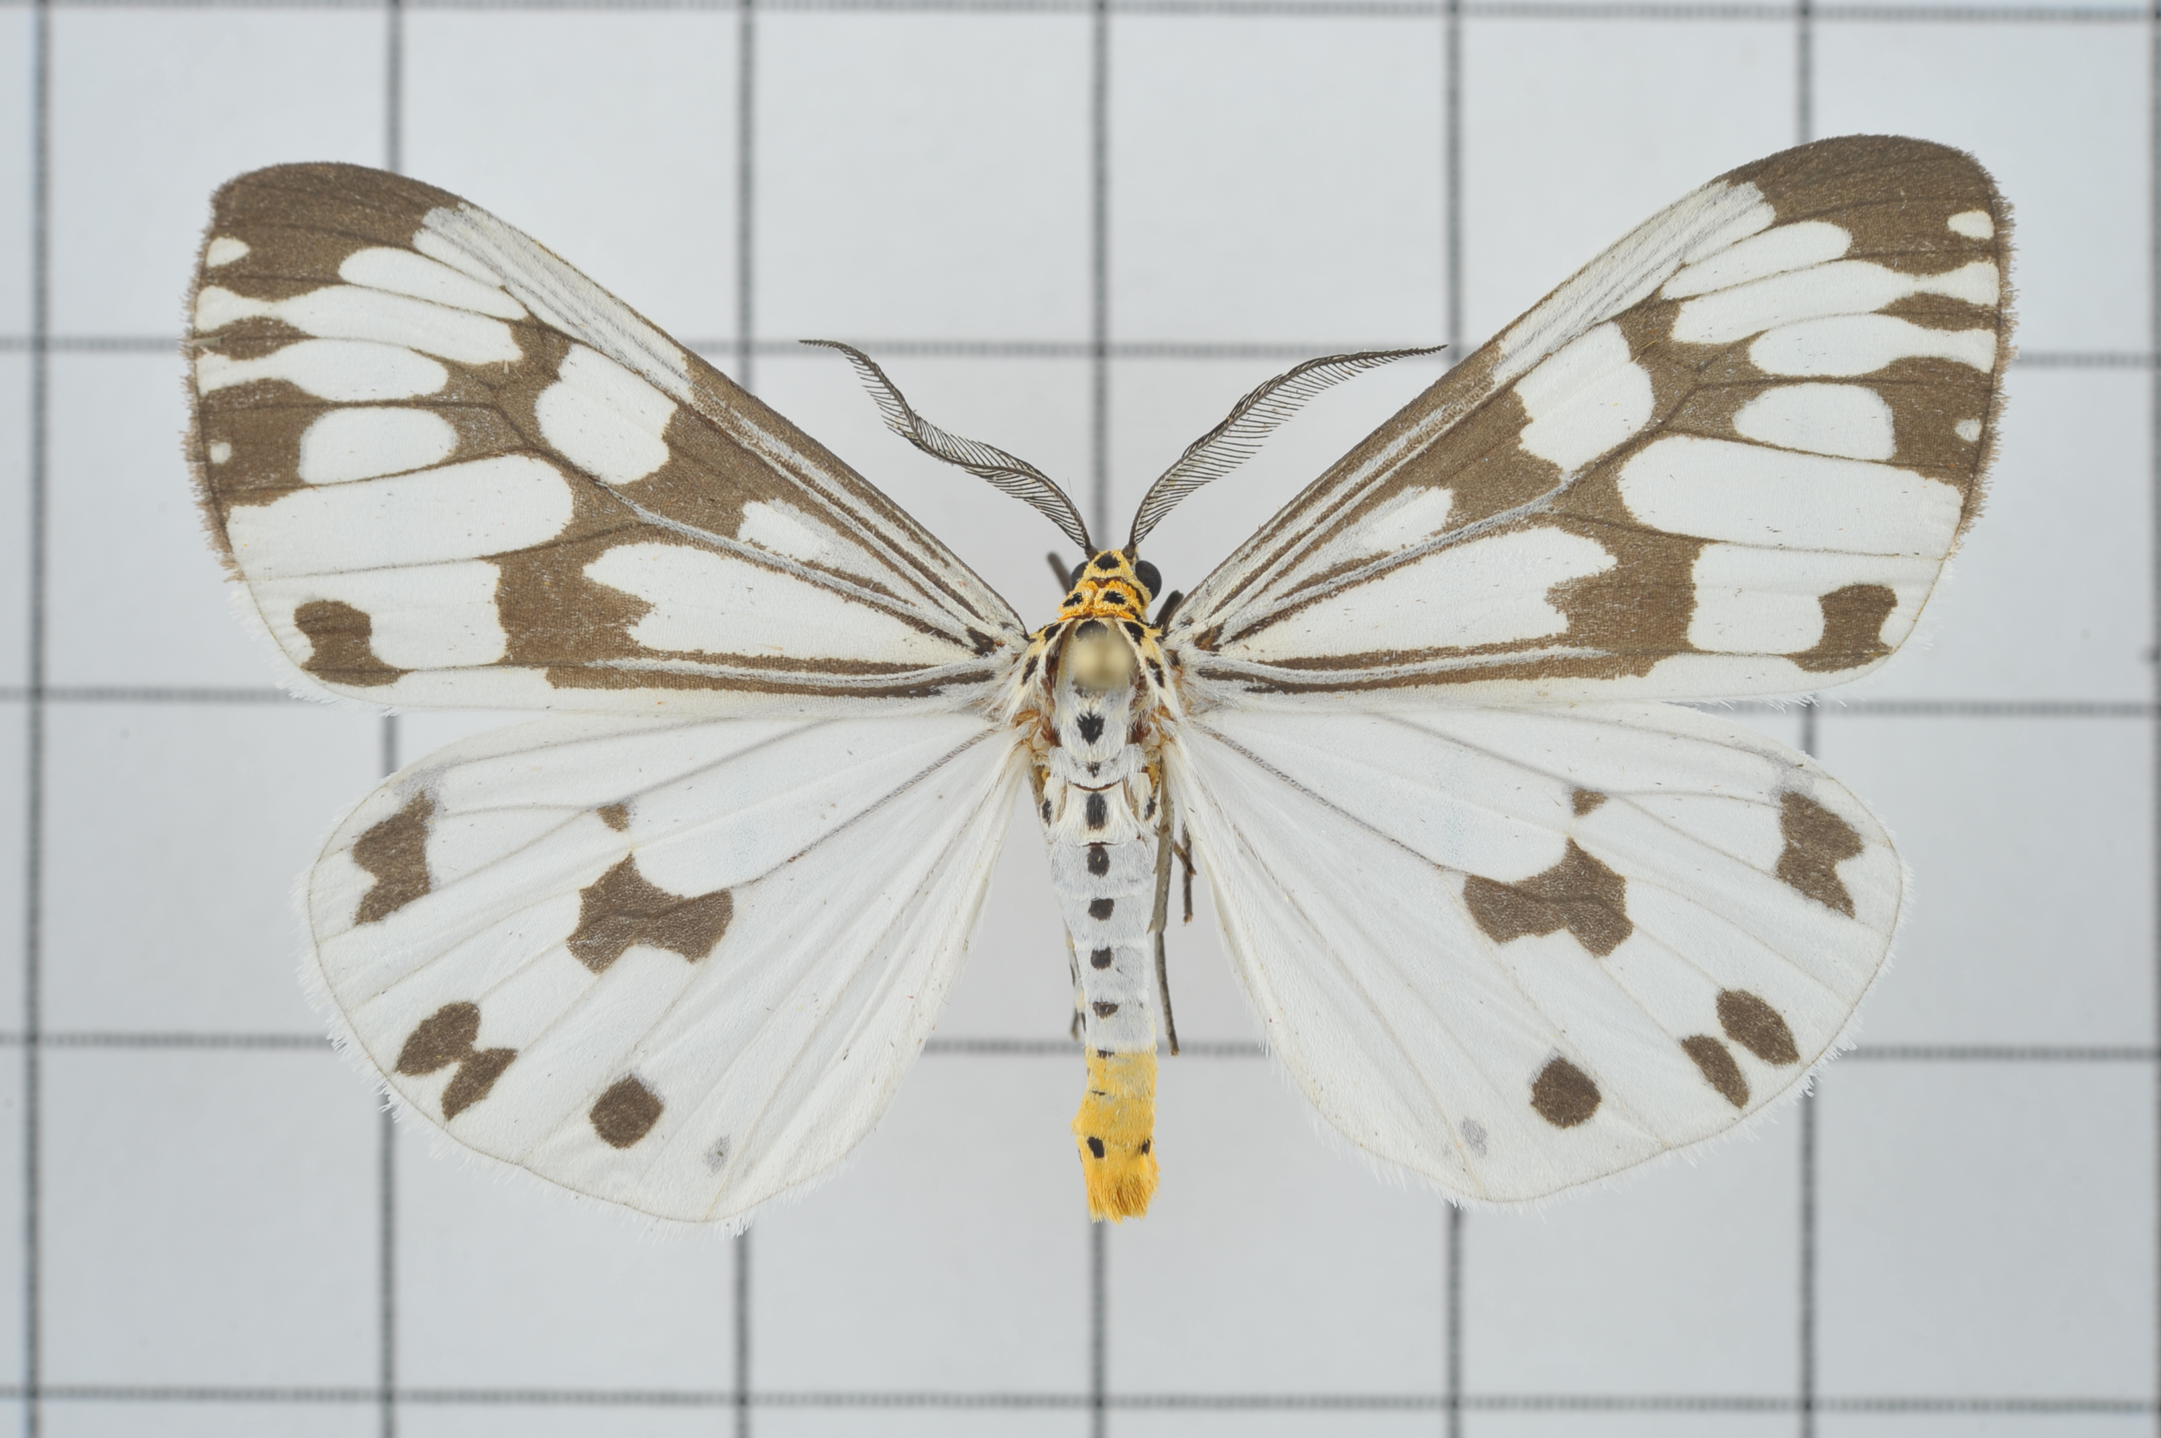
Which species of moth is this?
Nyctemera adversata
